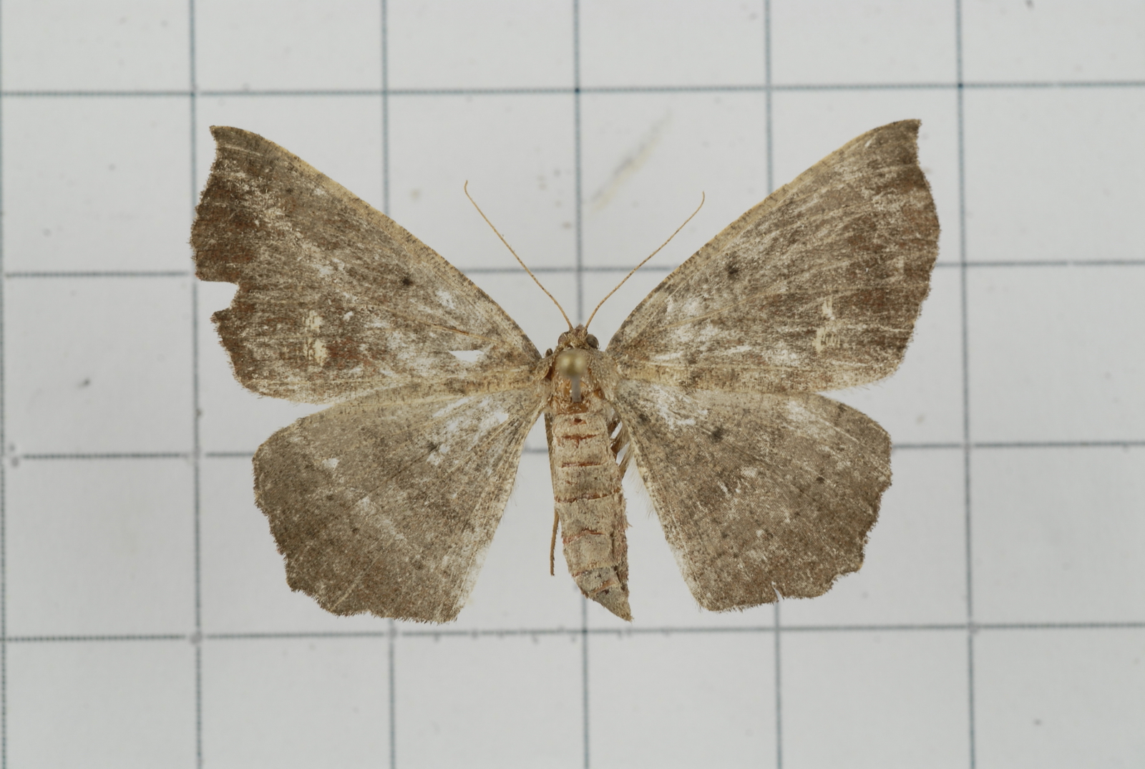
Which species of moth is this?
Xerodes contiguaria
